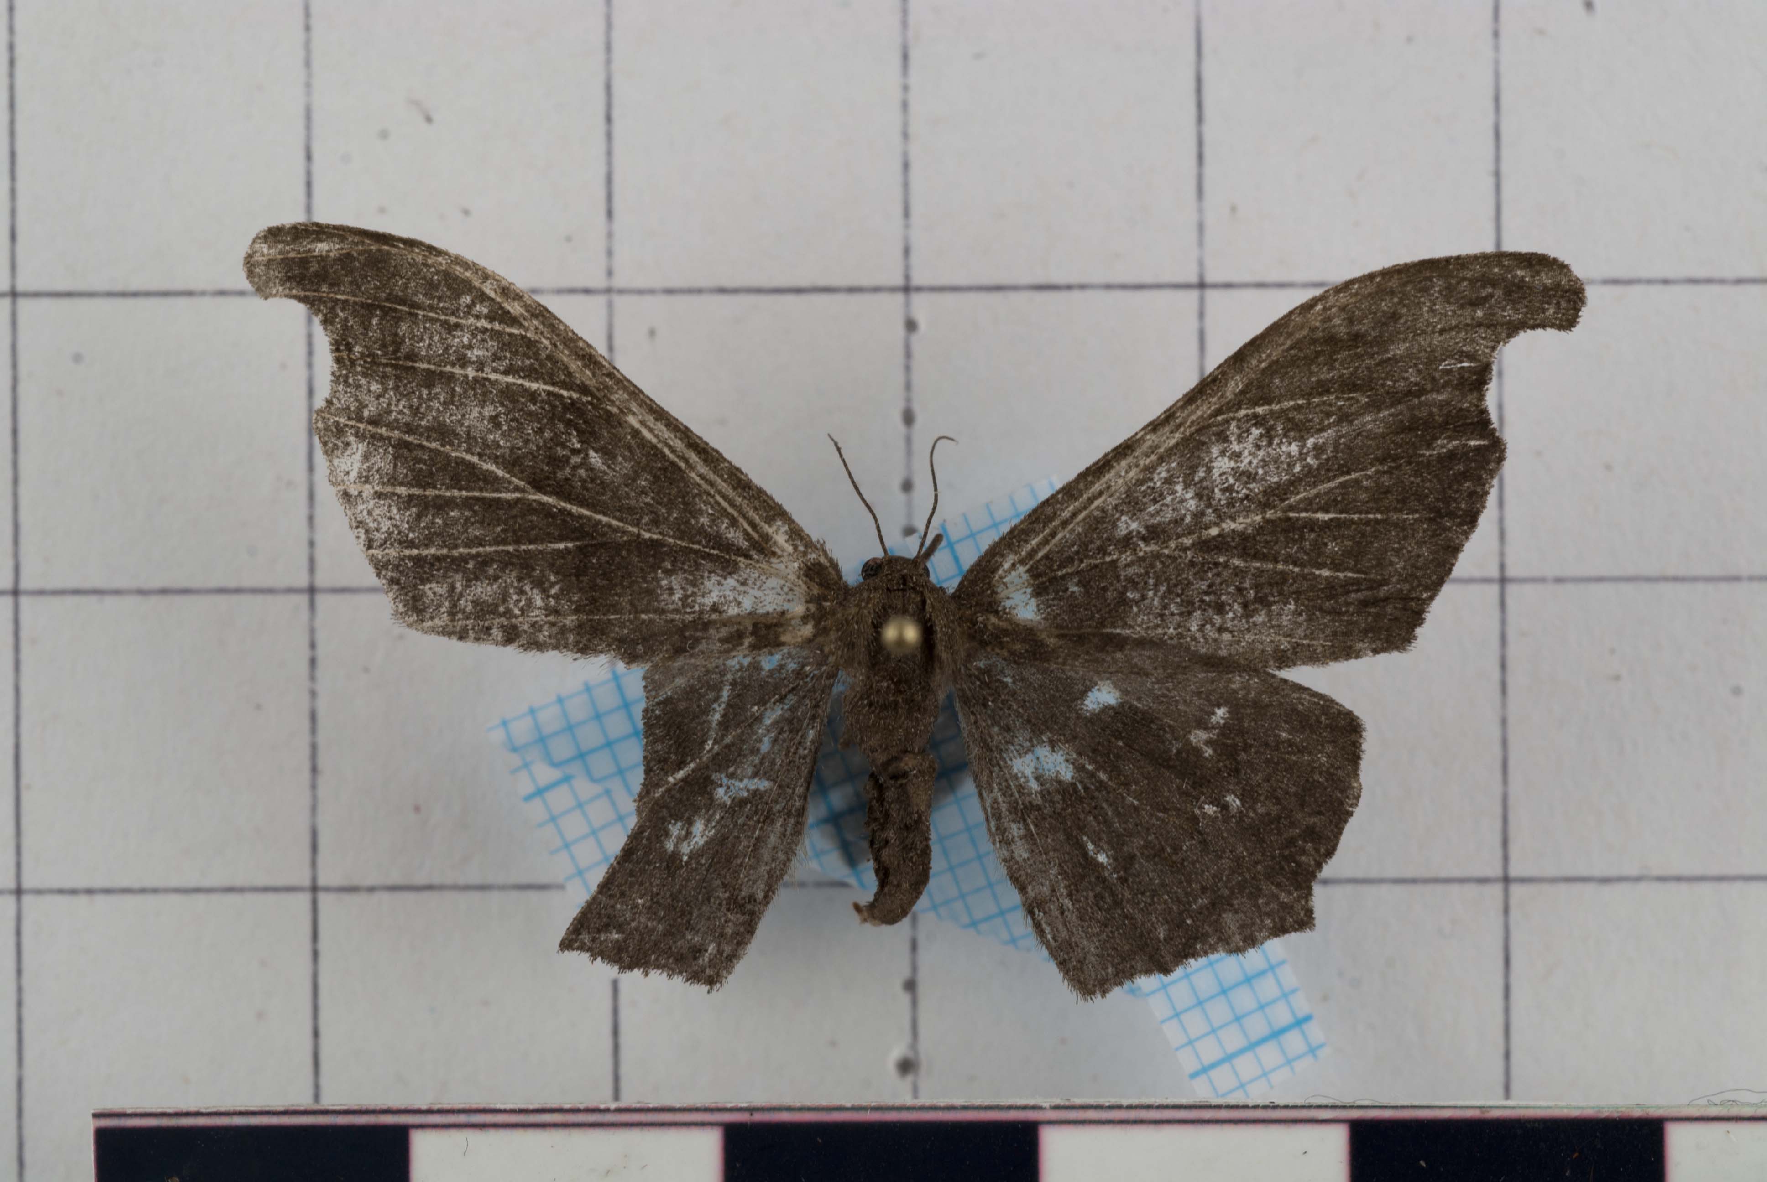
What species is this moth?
Hyposidra talaca talaca
